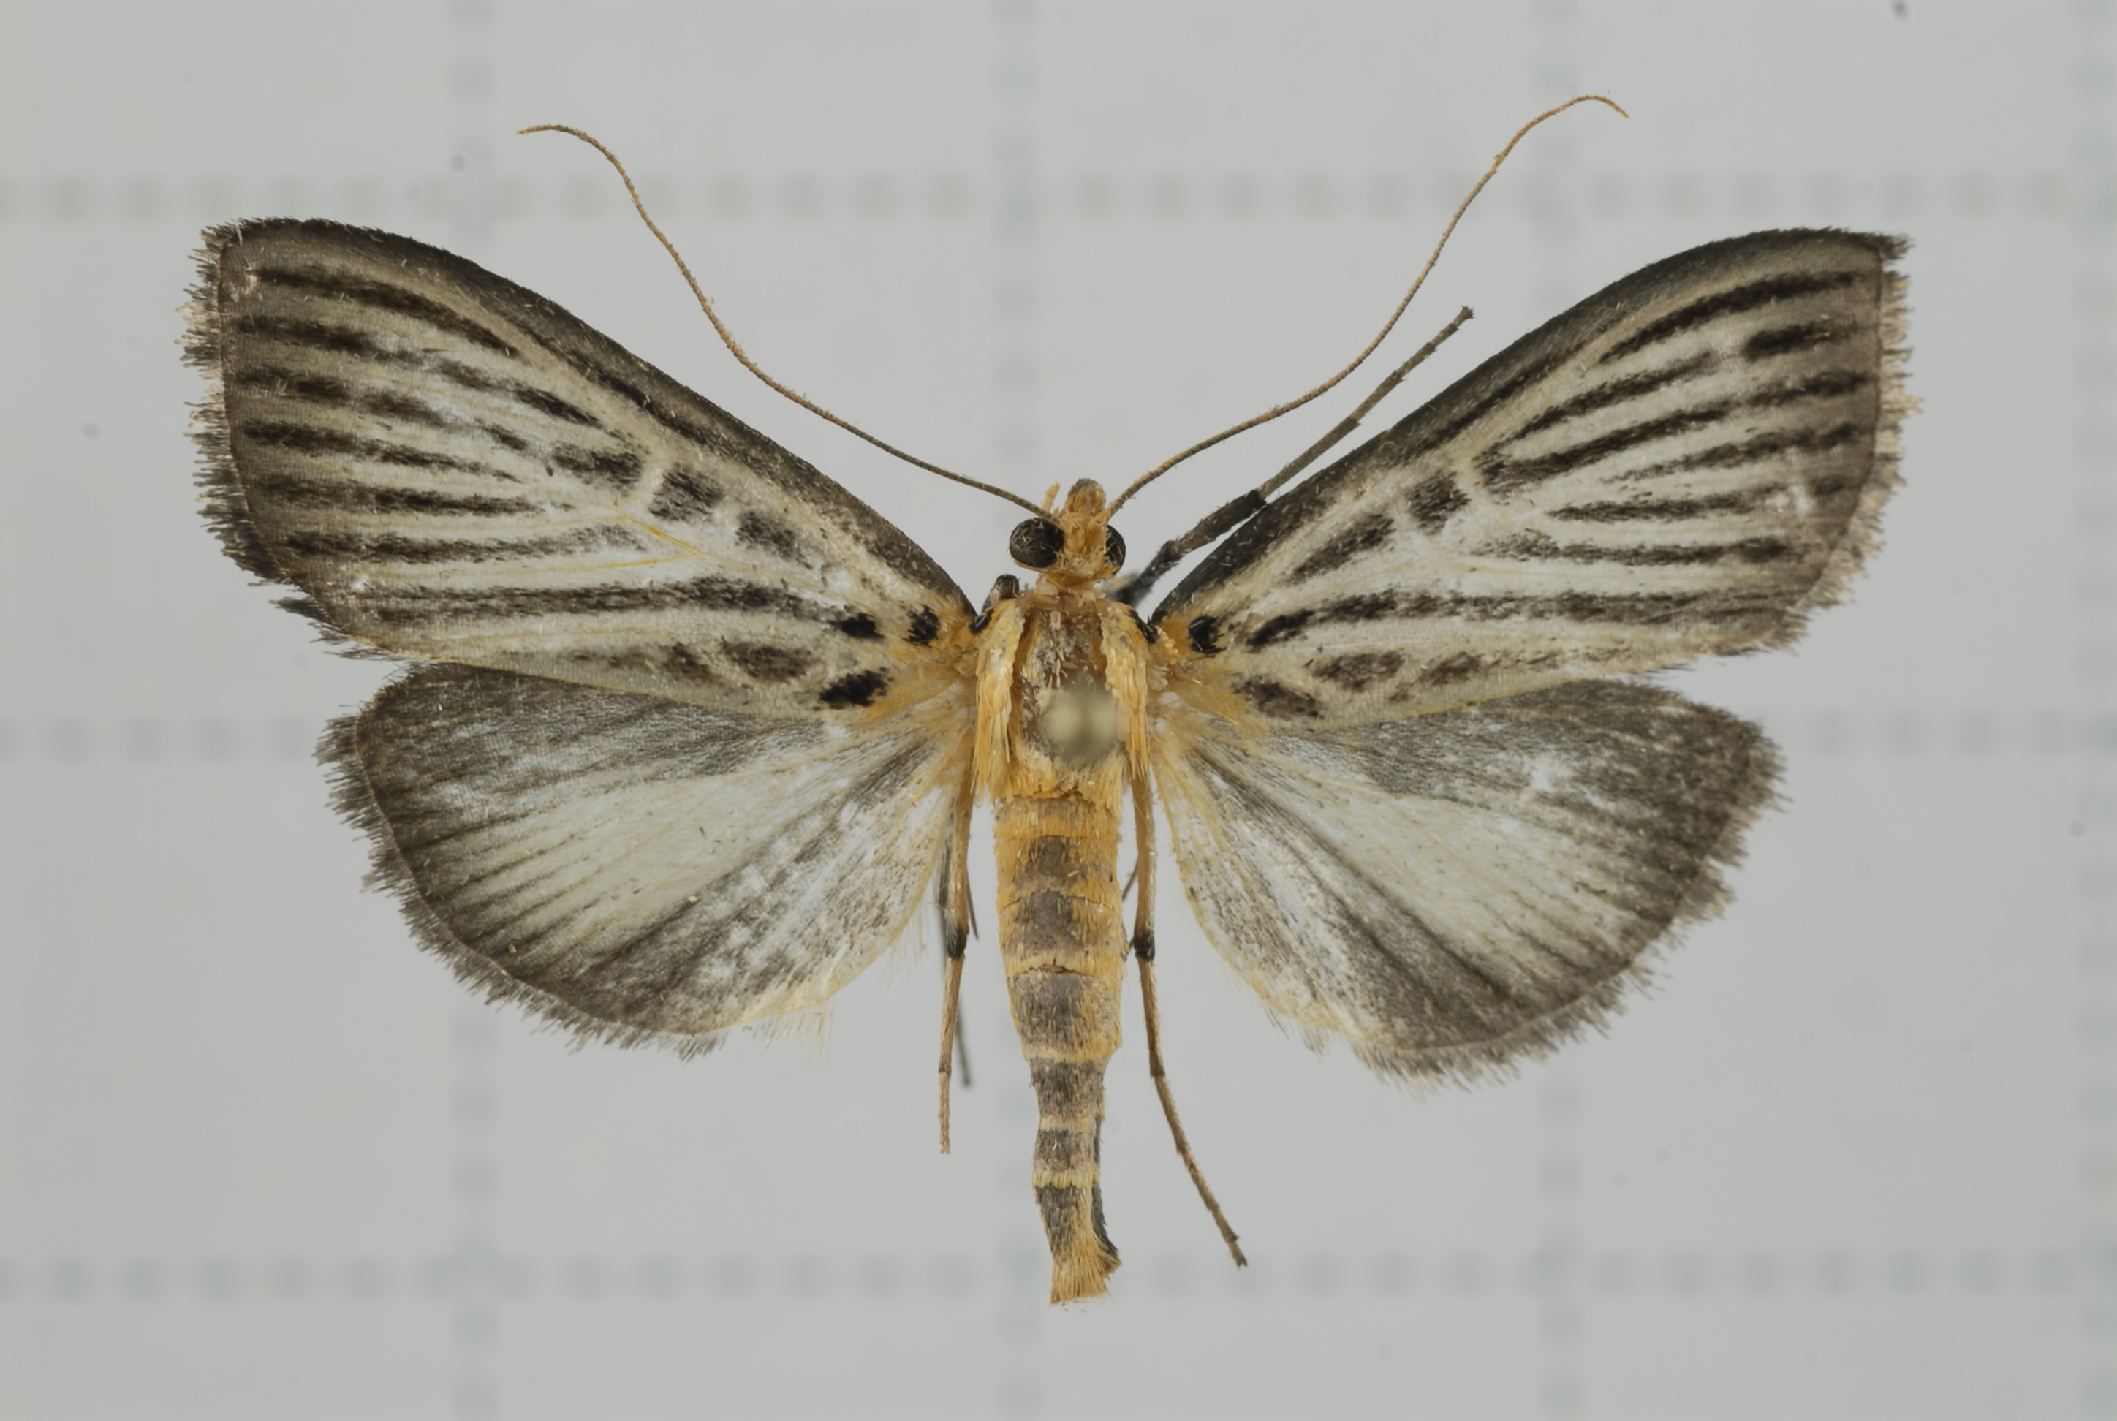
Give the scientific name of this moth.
Tyspanodes hypsalis
